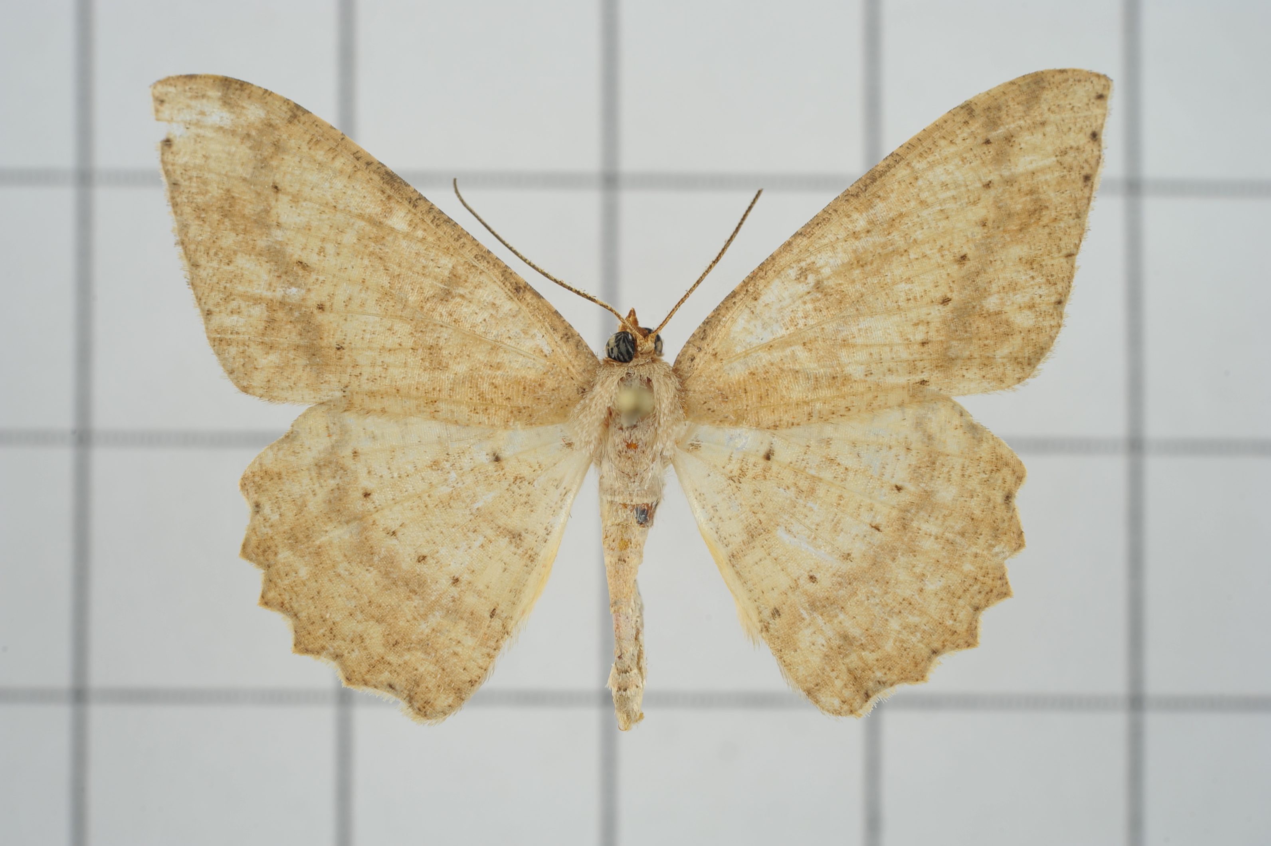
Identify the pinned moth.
Luxiaria mitorrhaphes
